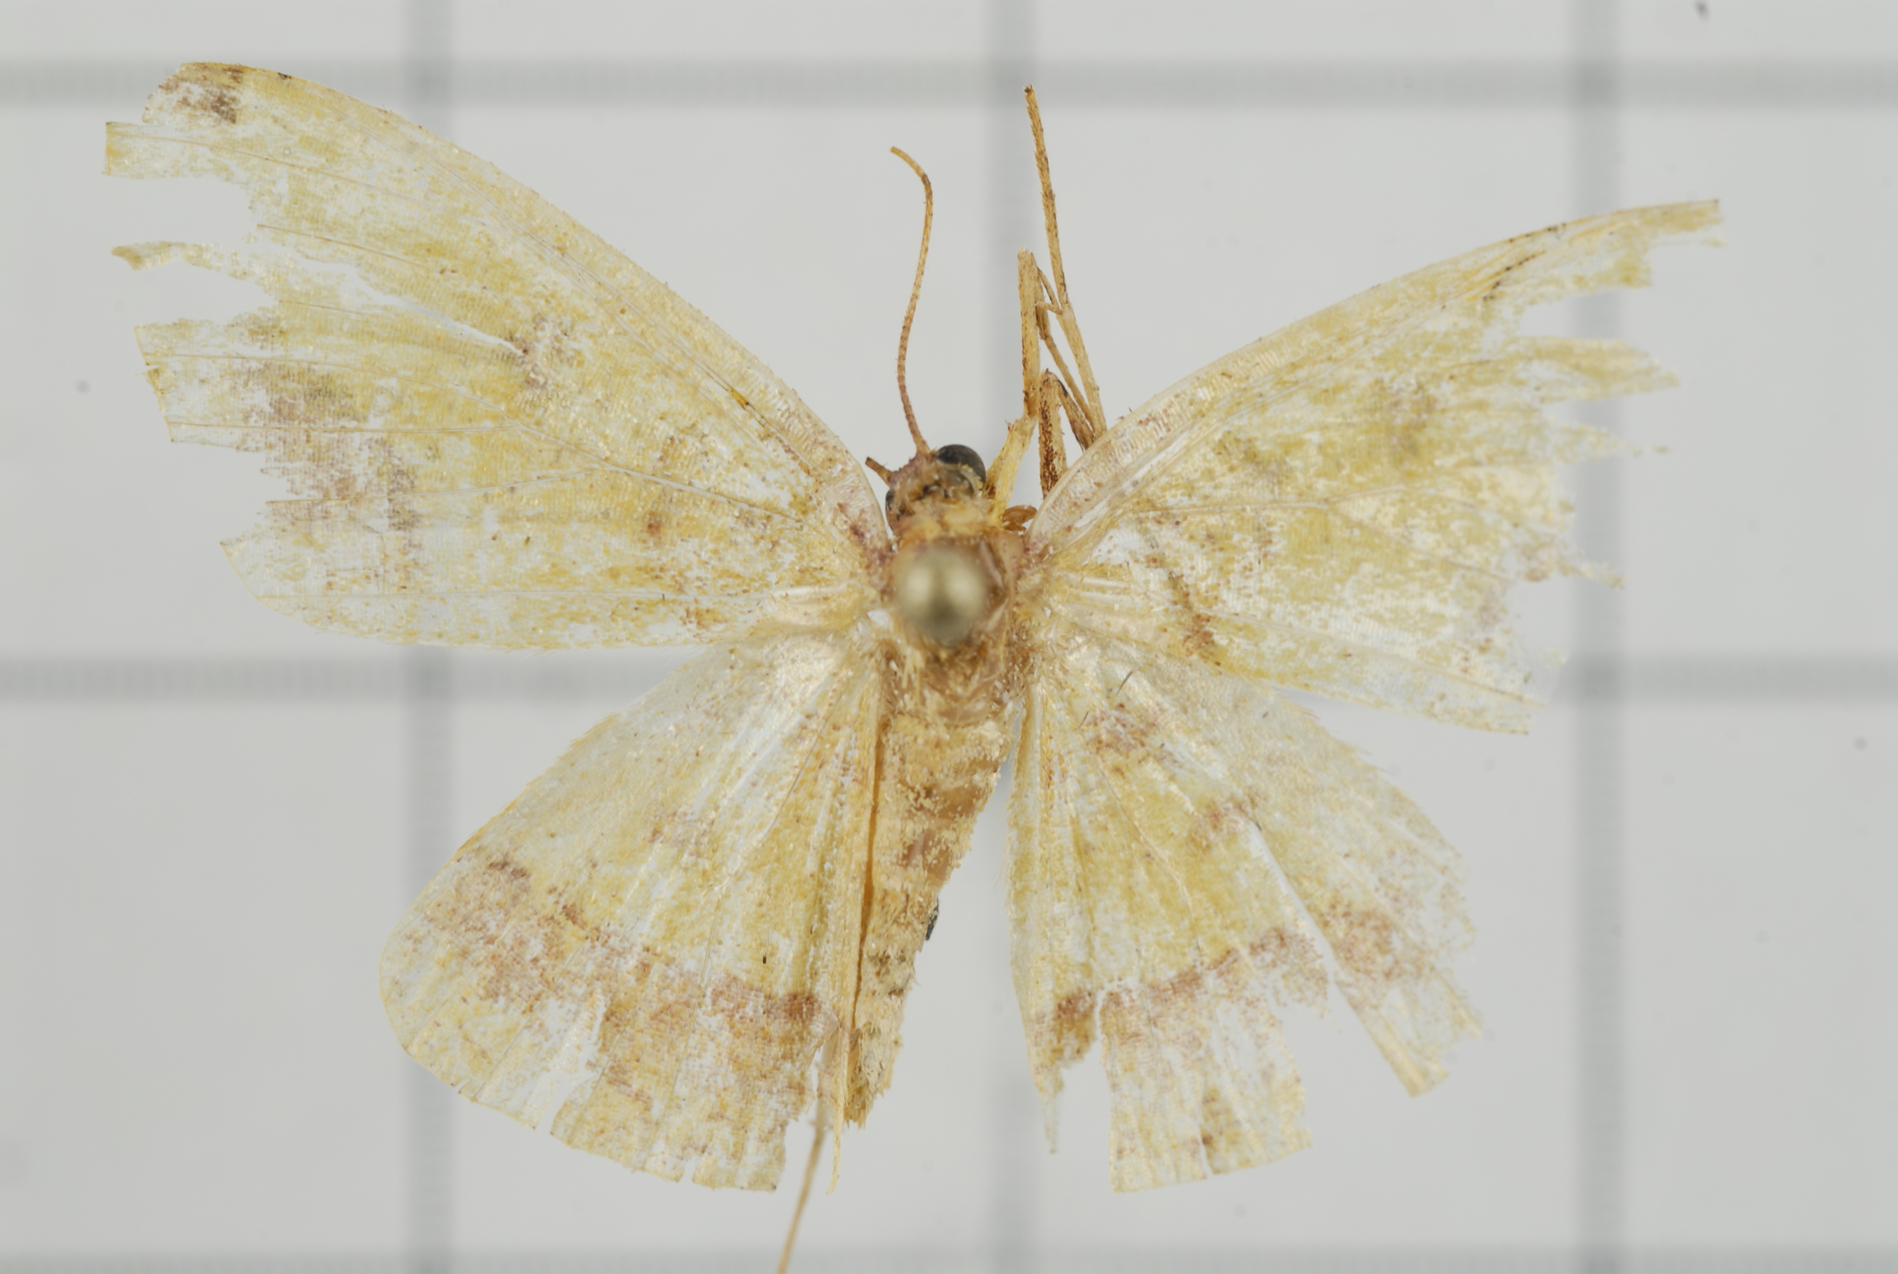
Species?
Heterolocha coccinea
